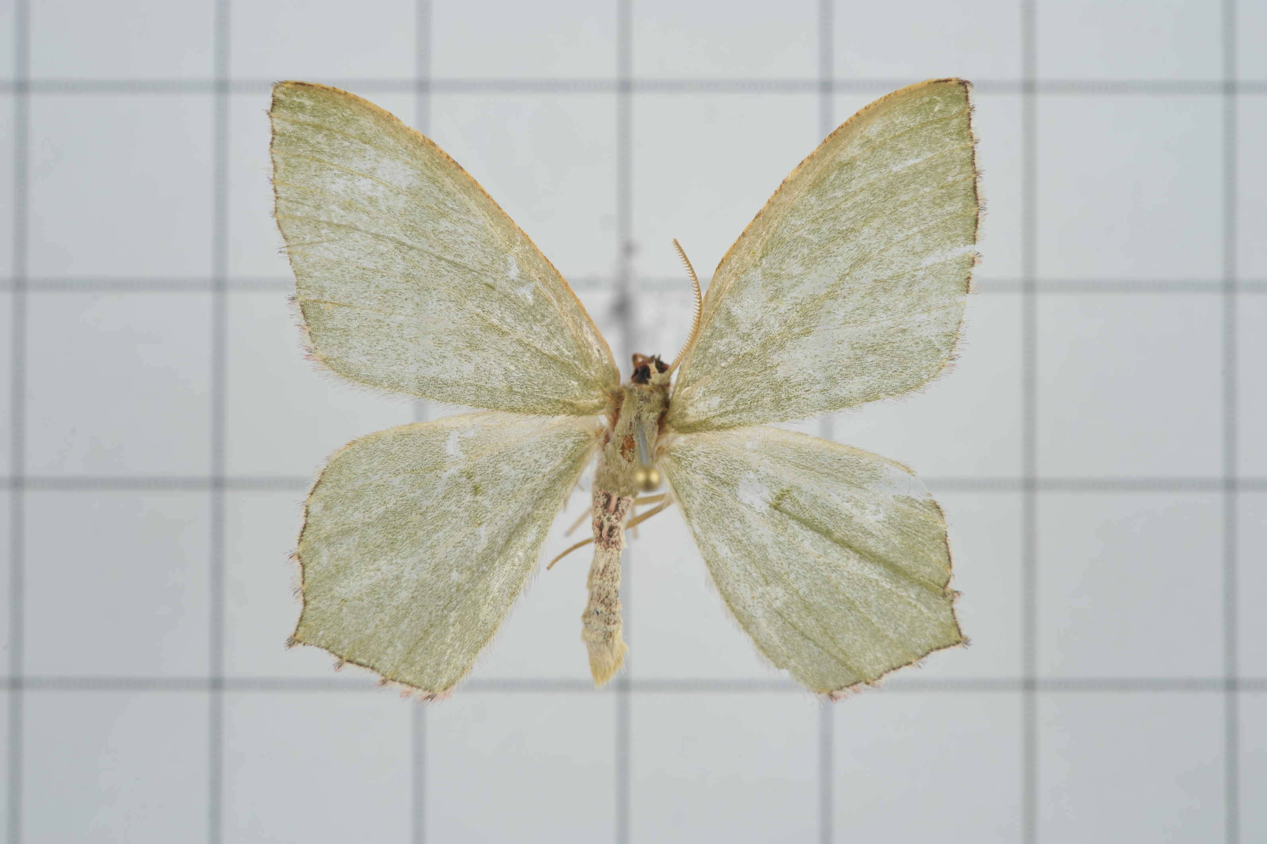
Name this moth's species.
Maxates rufolimbata
